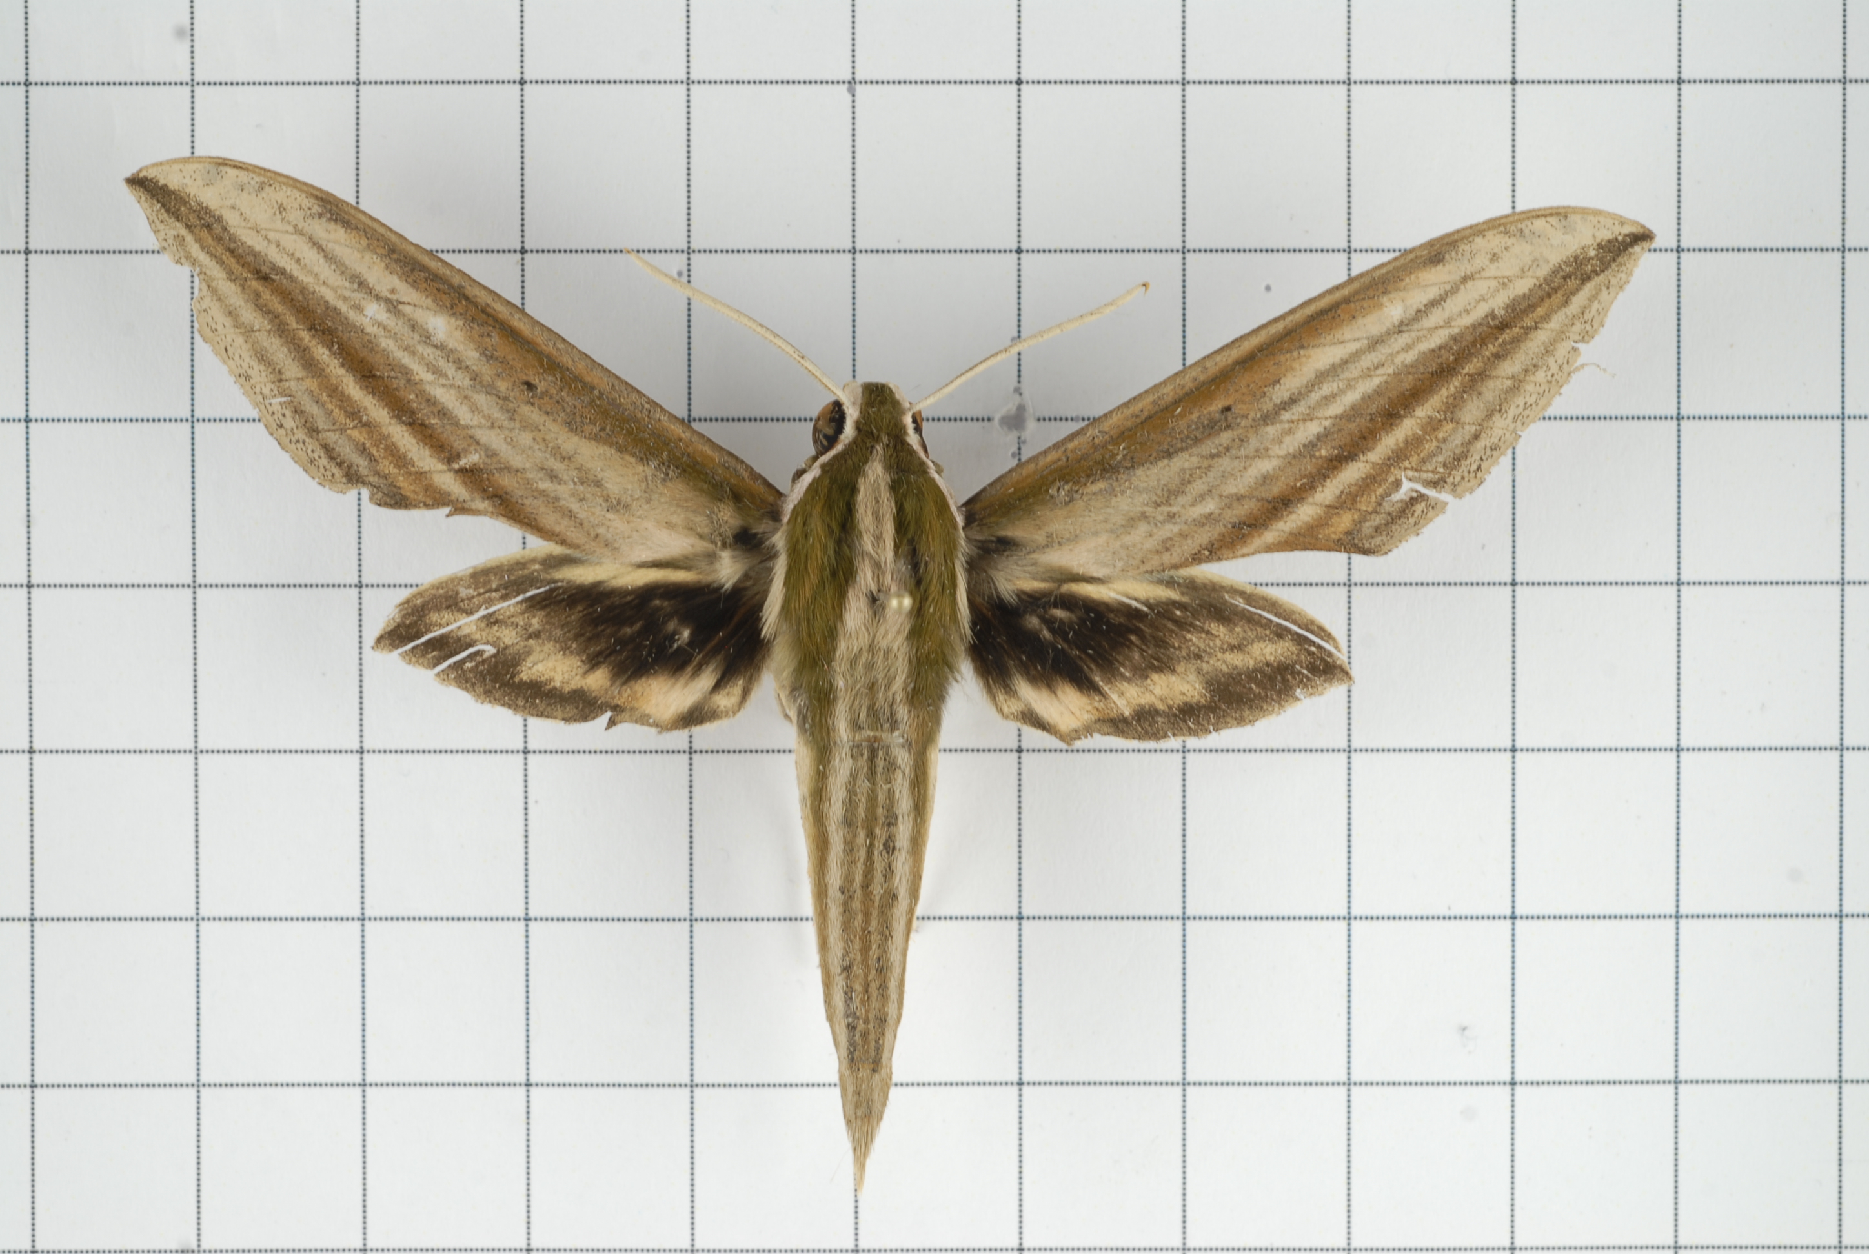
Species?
Cechetra lineosa
